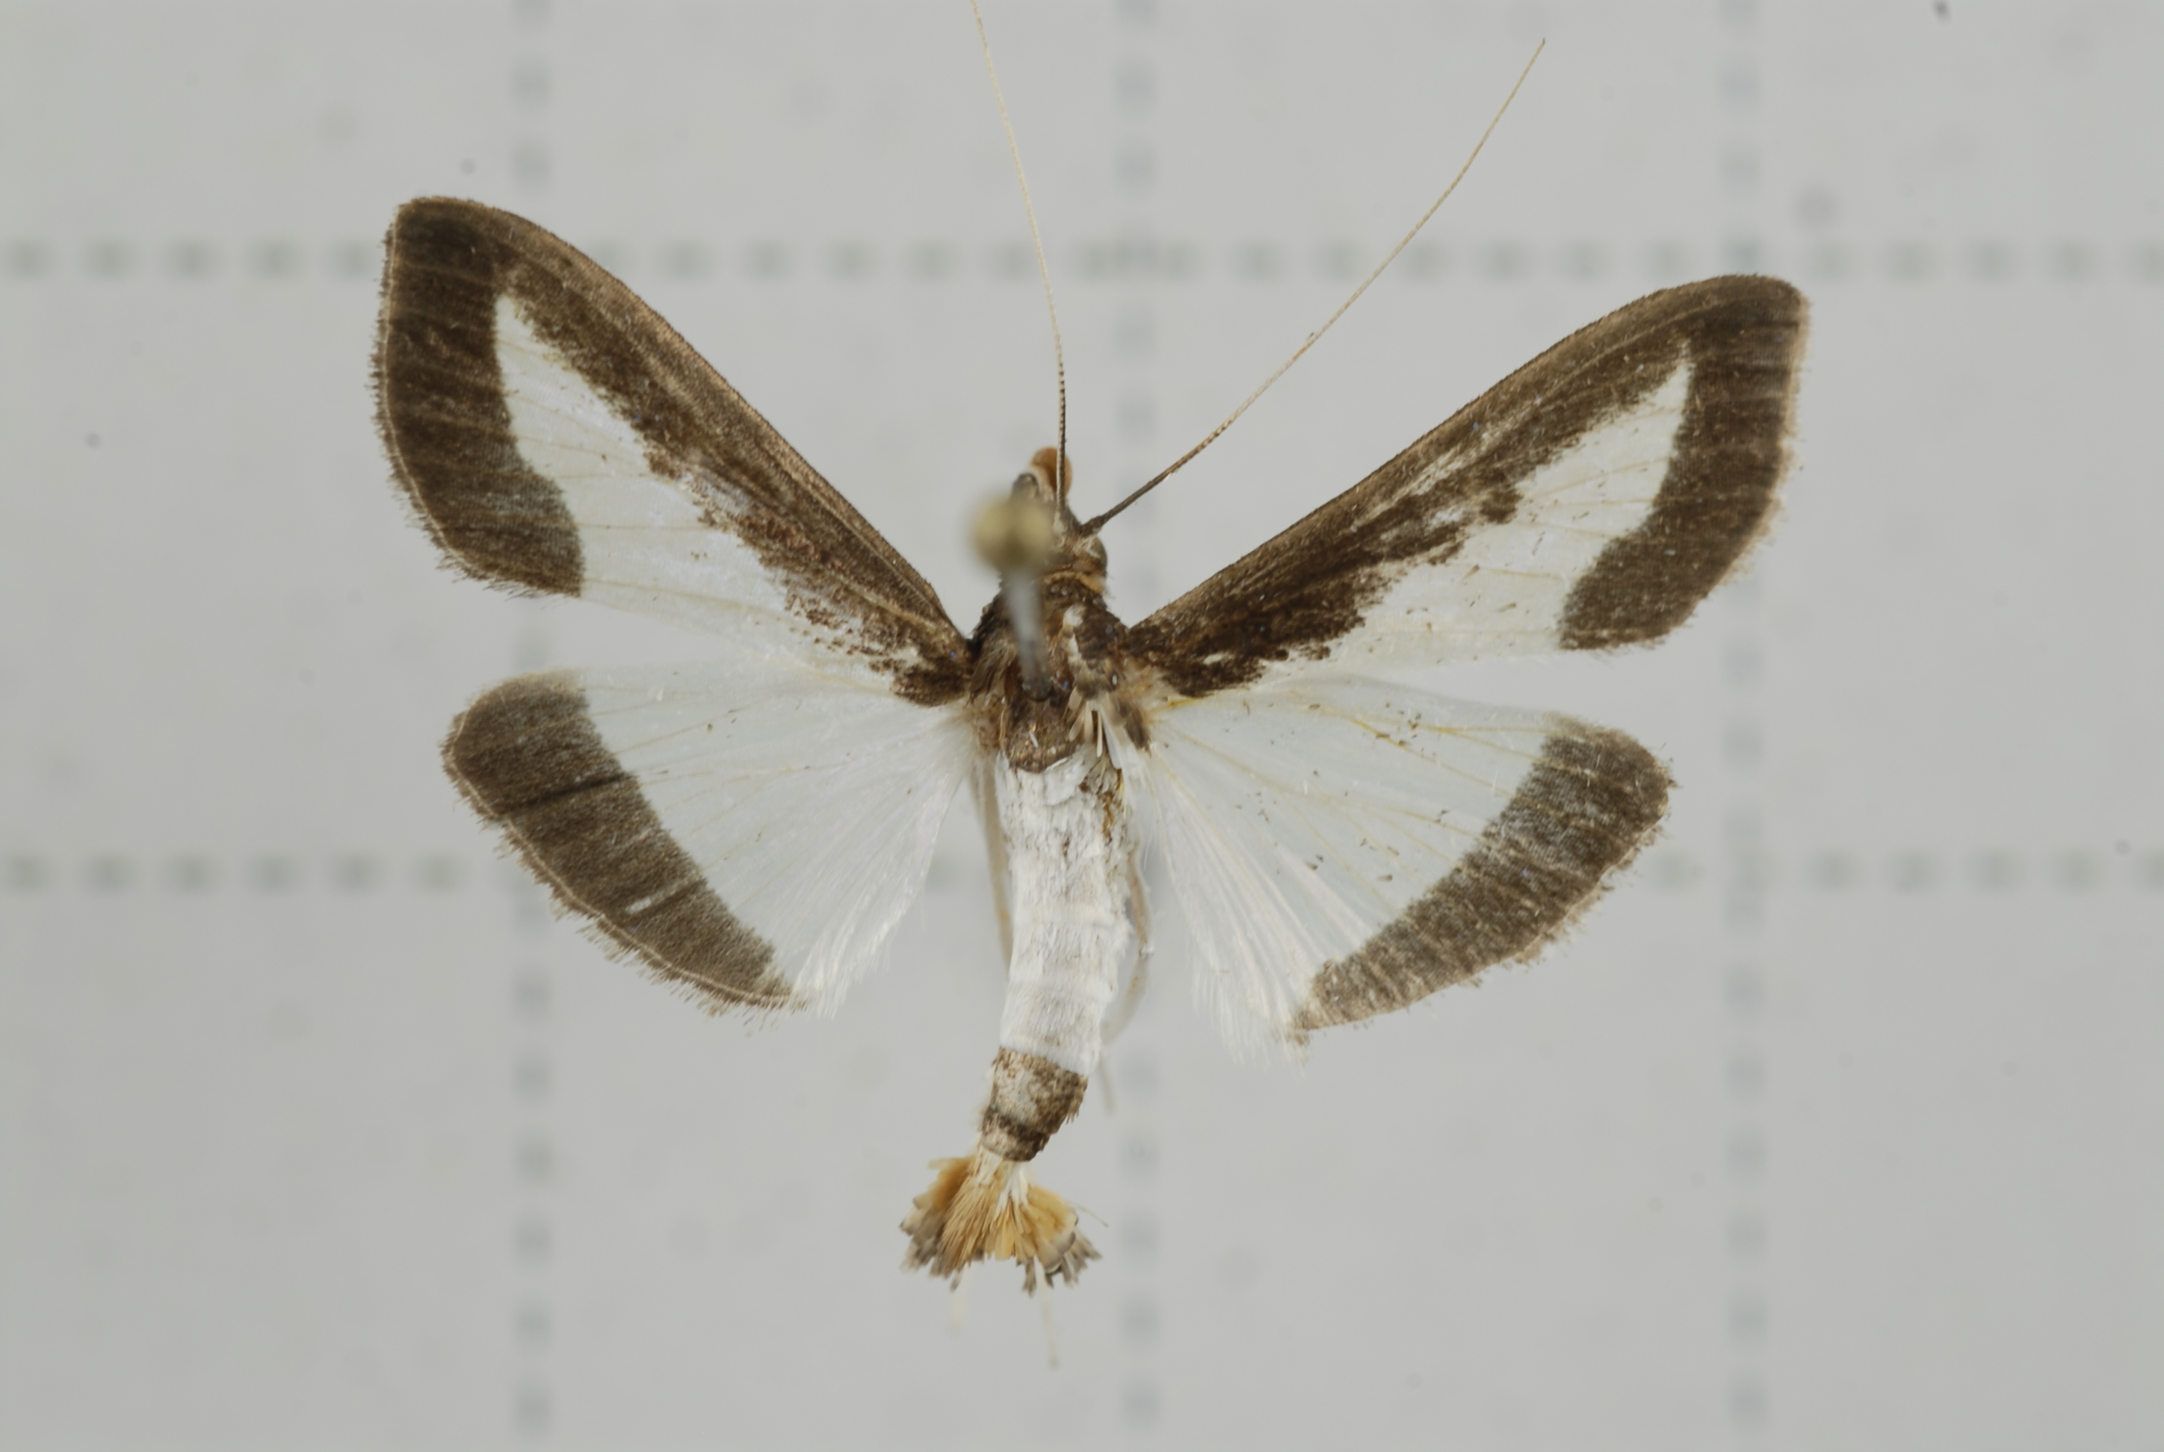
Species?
Diaphania indica
